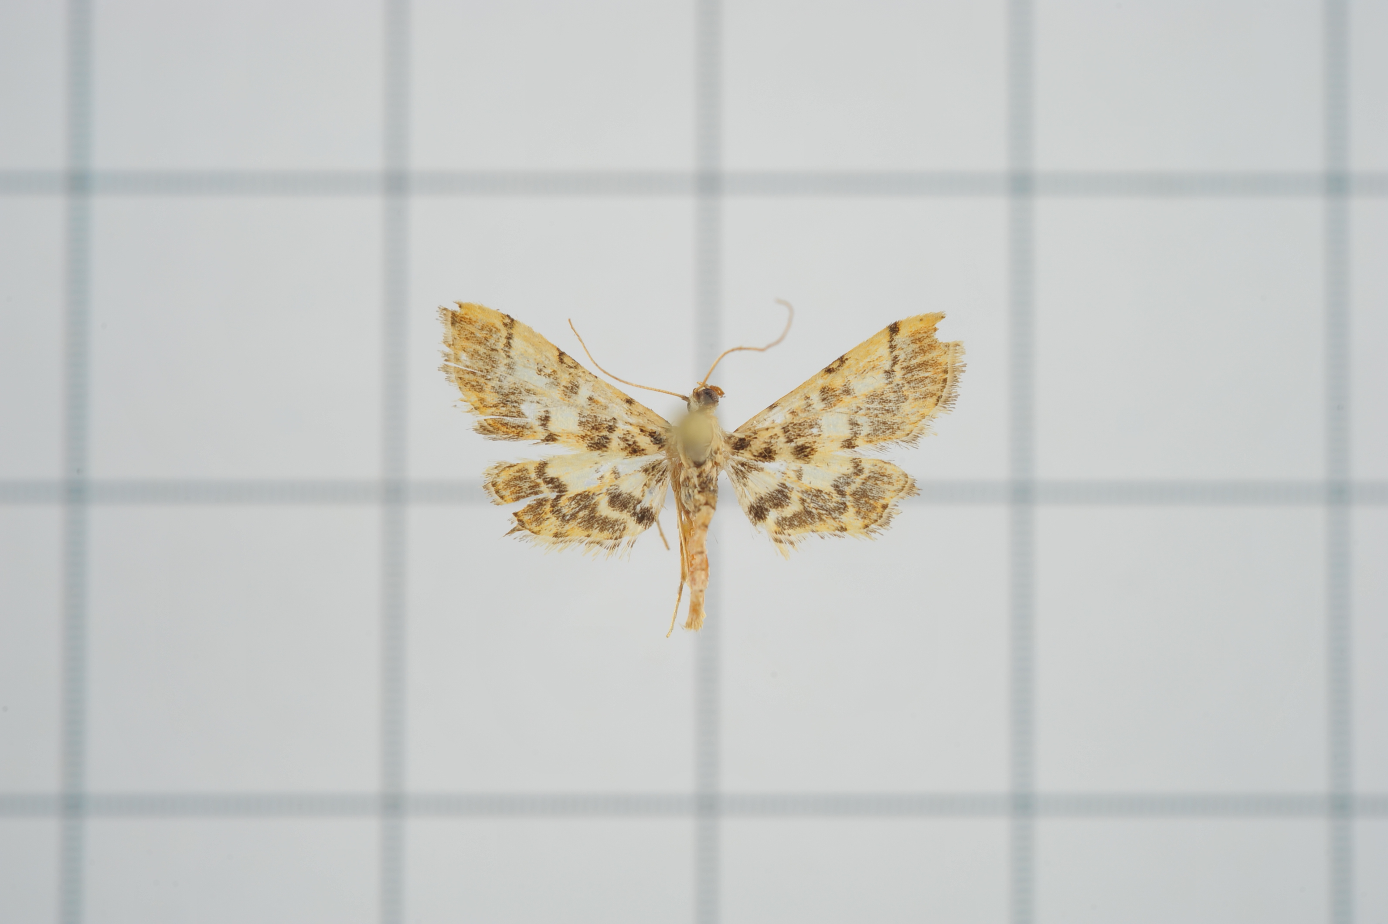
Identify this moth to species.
Lamprosema commixta
